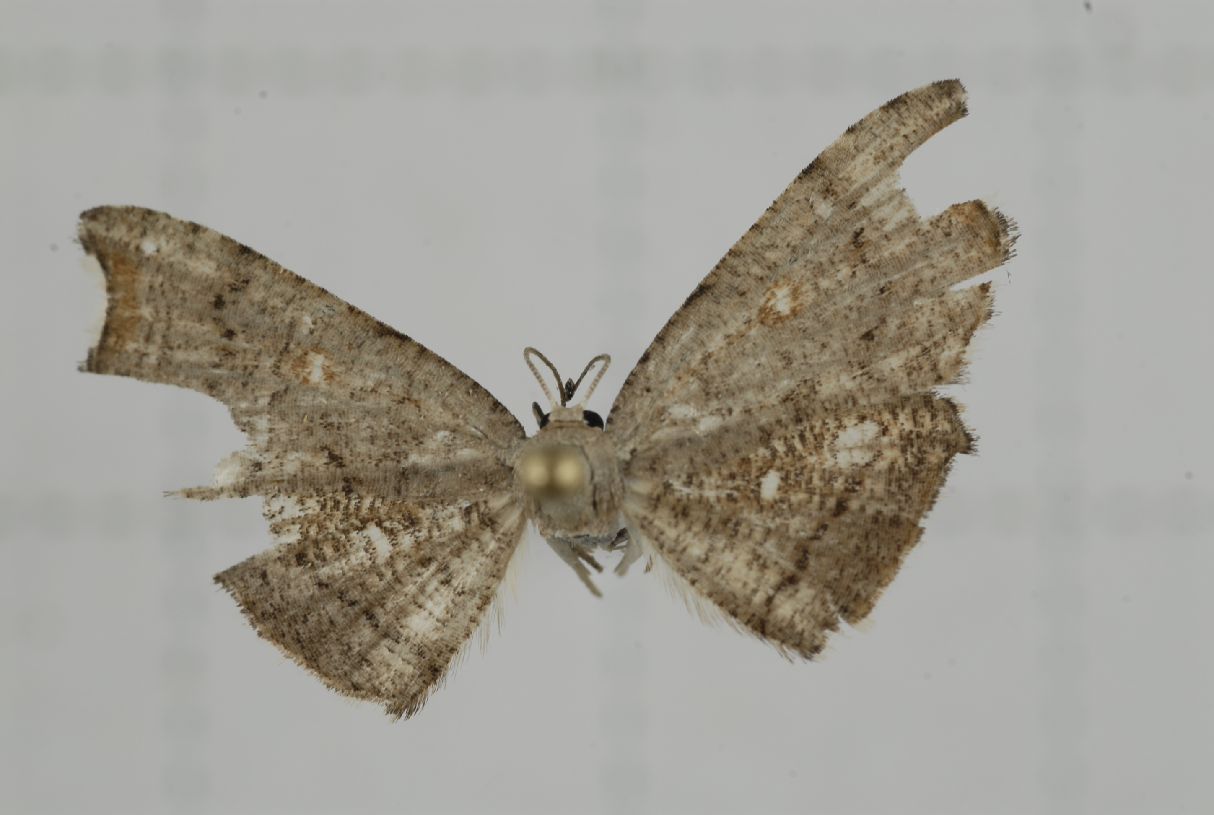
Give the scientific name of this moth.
Chundana emarginata
